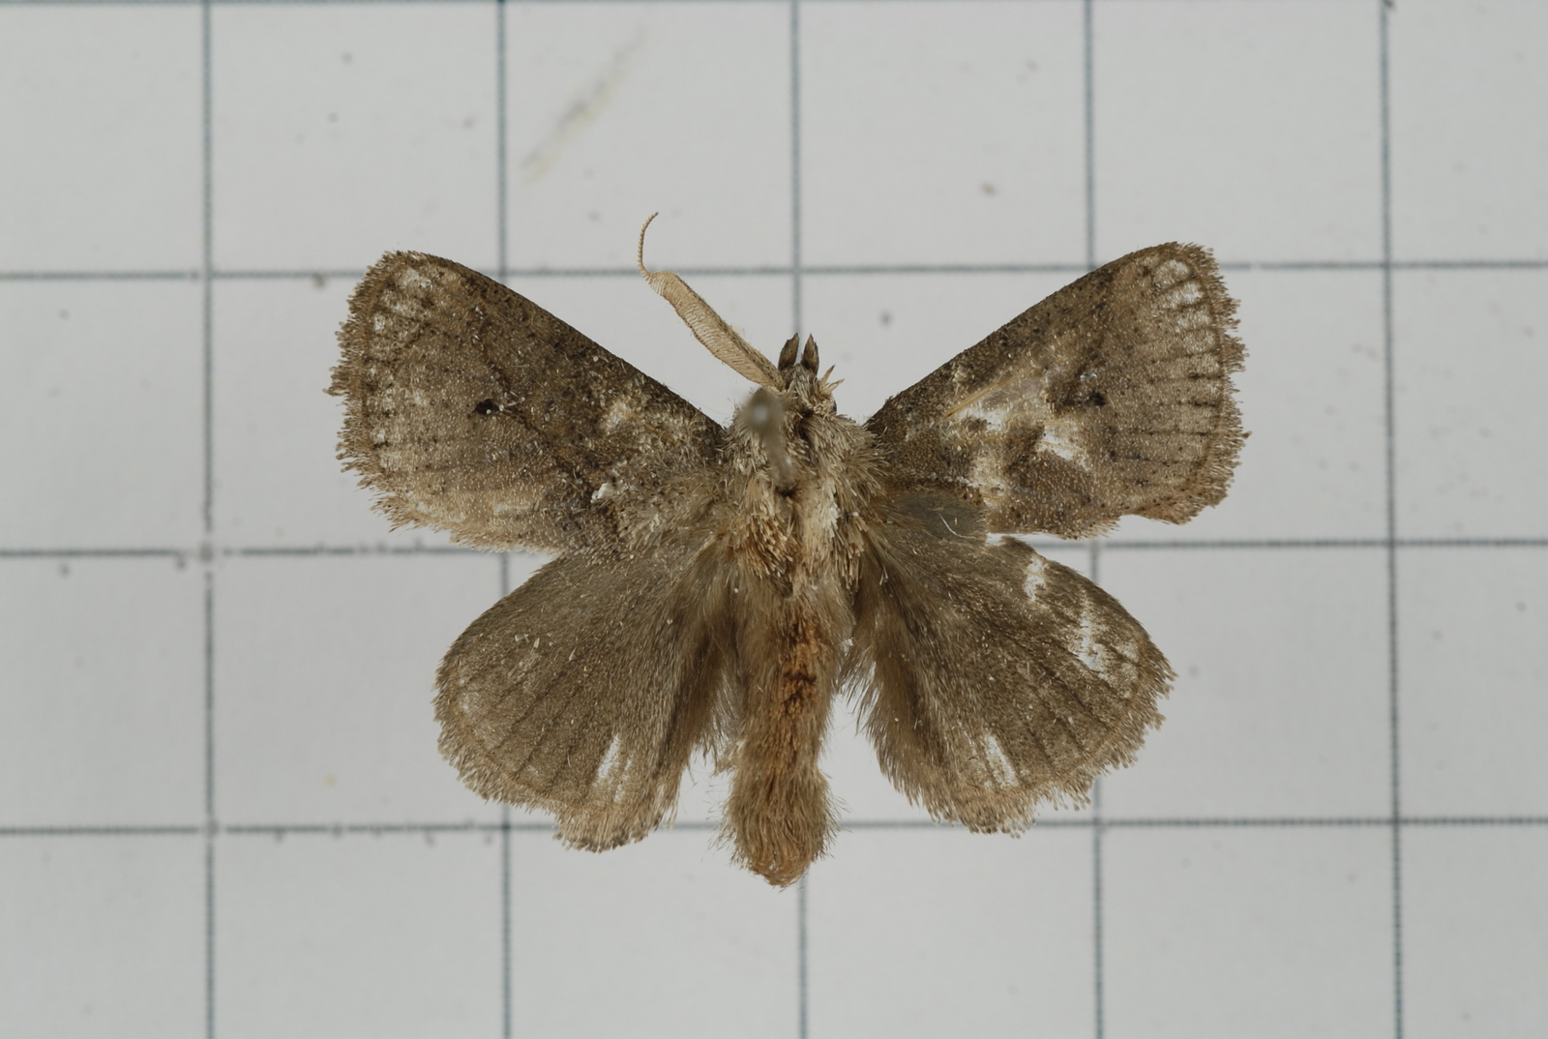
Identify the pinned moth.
Susica sinensis
